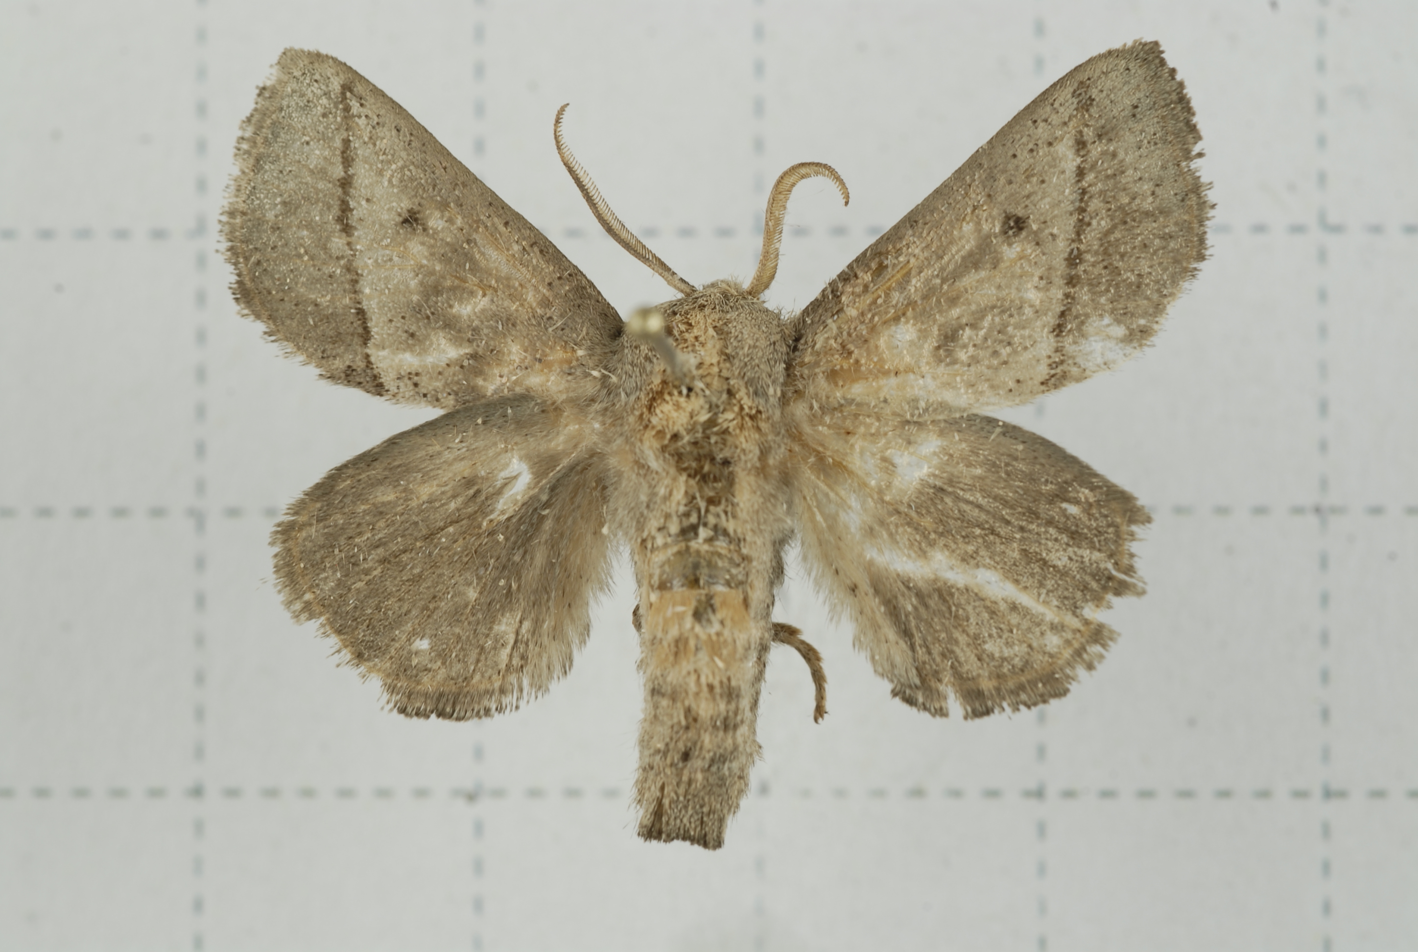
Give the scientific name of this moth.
Thosea sinensis
